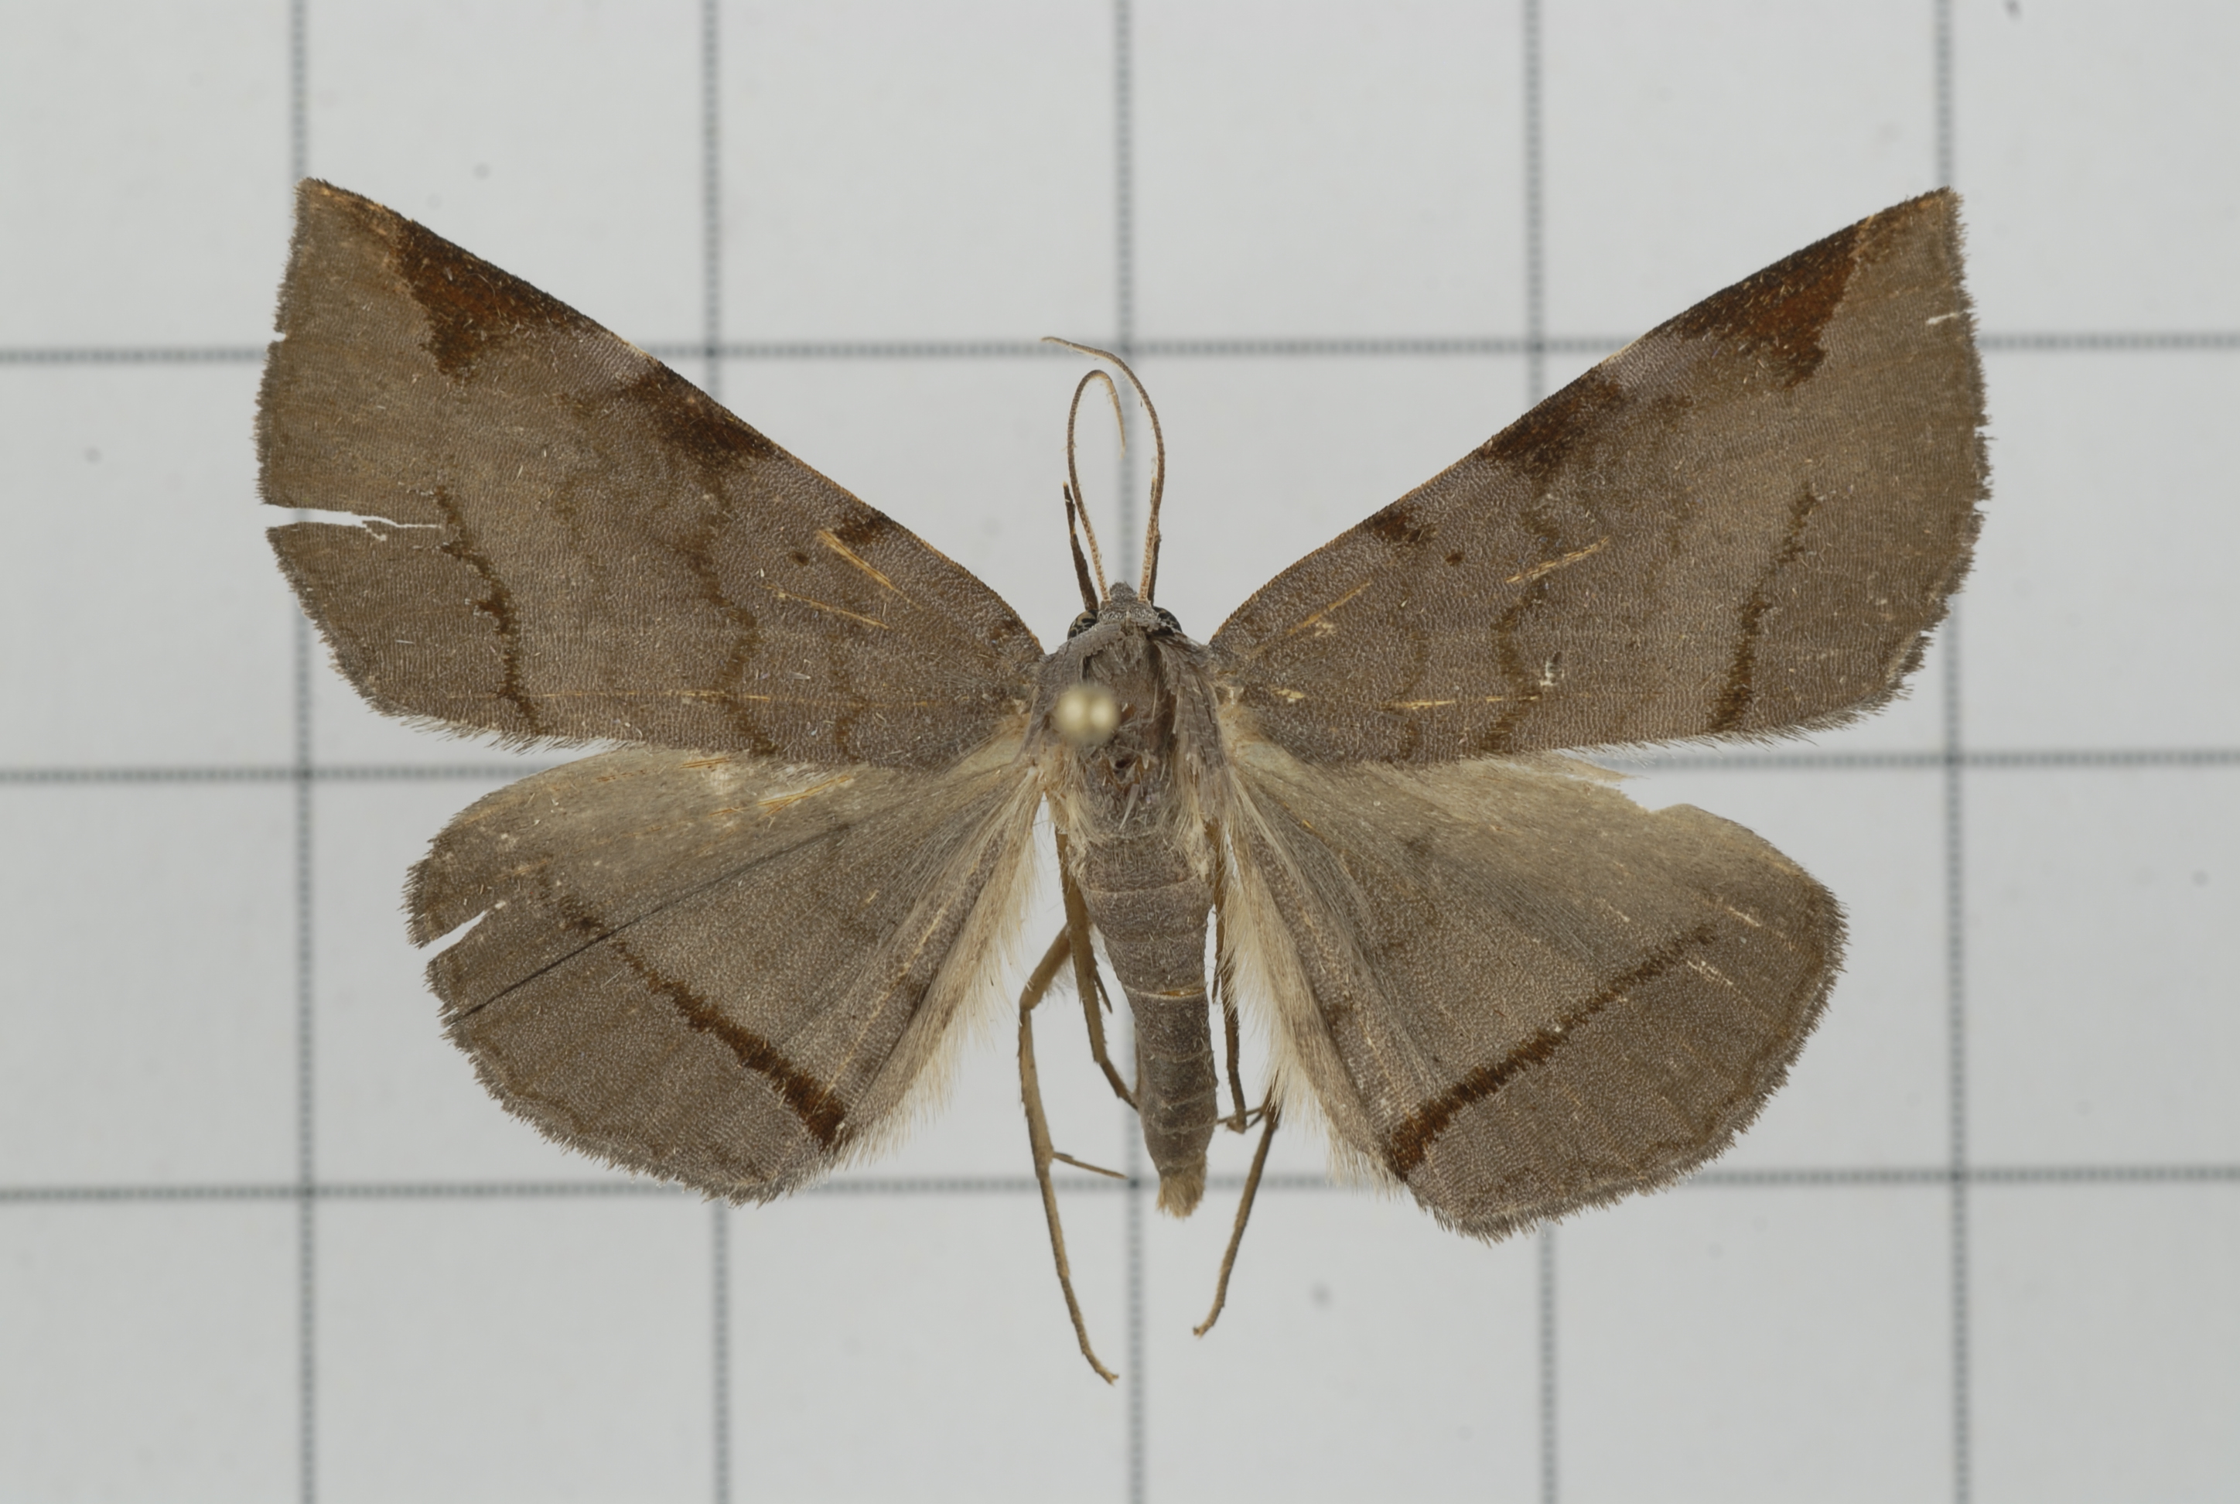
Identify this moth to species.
Mecodina subcostalis
